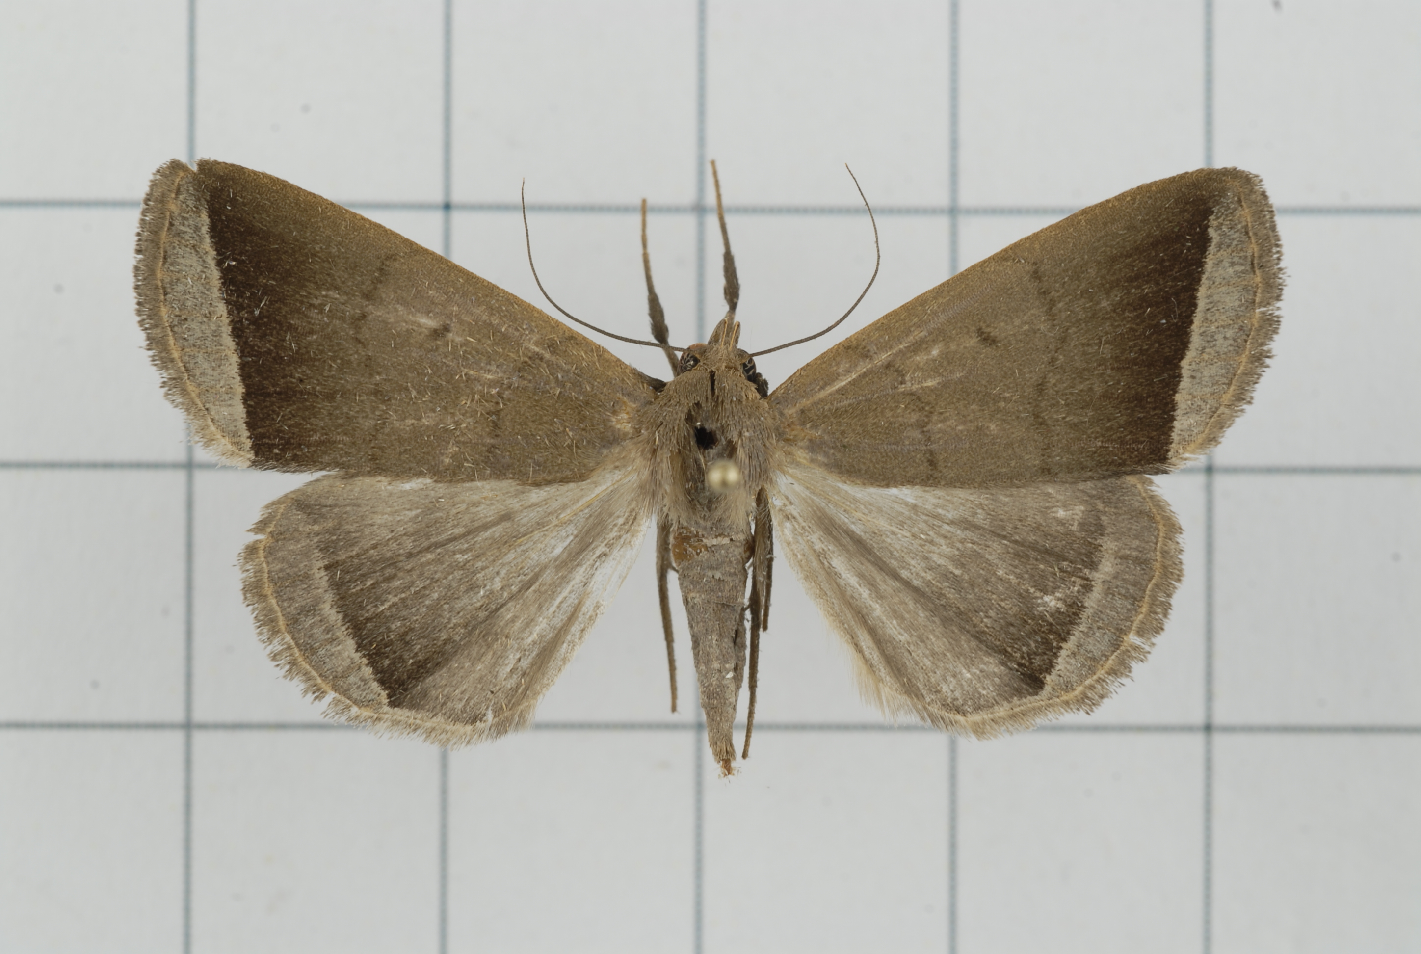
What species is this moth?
Simplicia bimarginata
